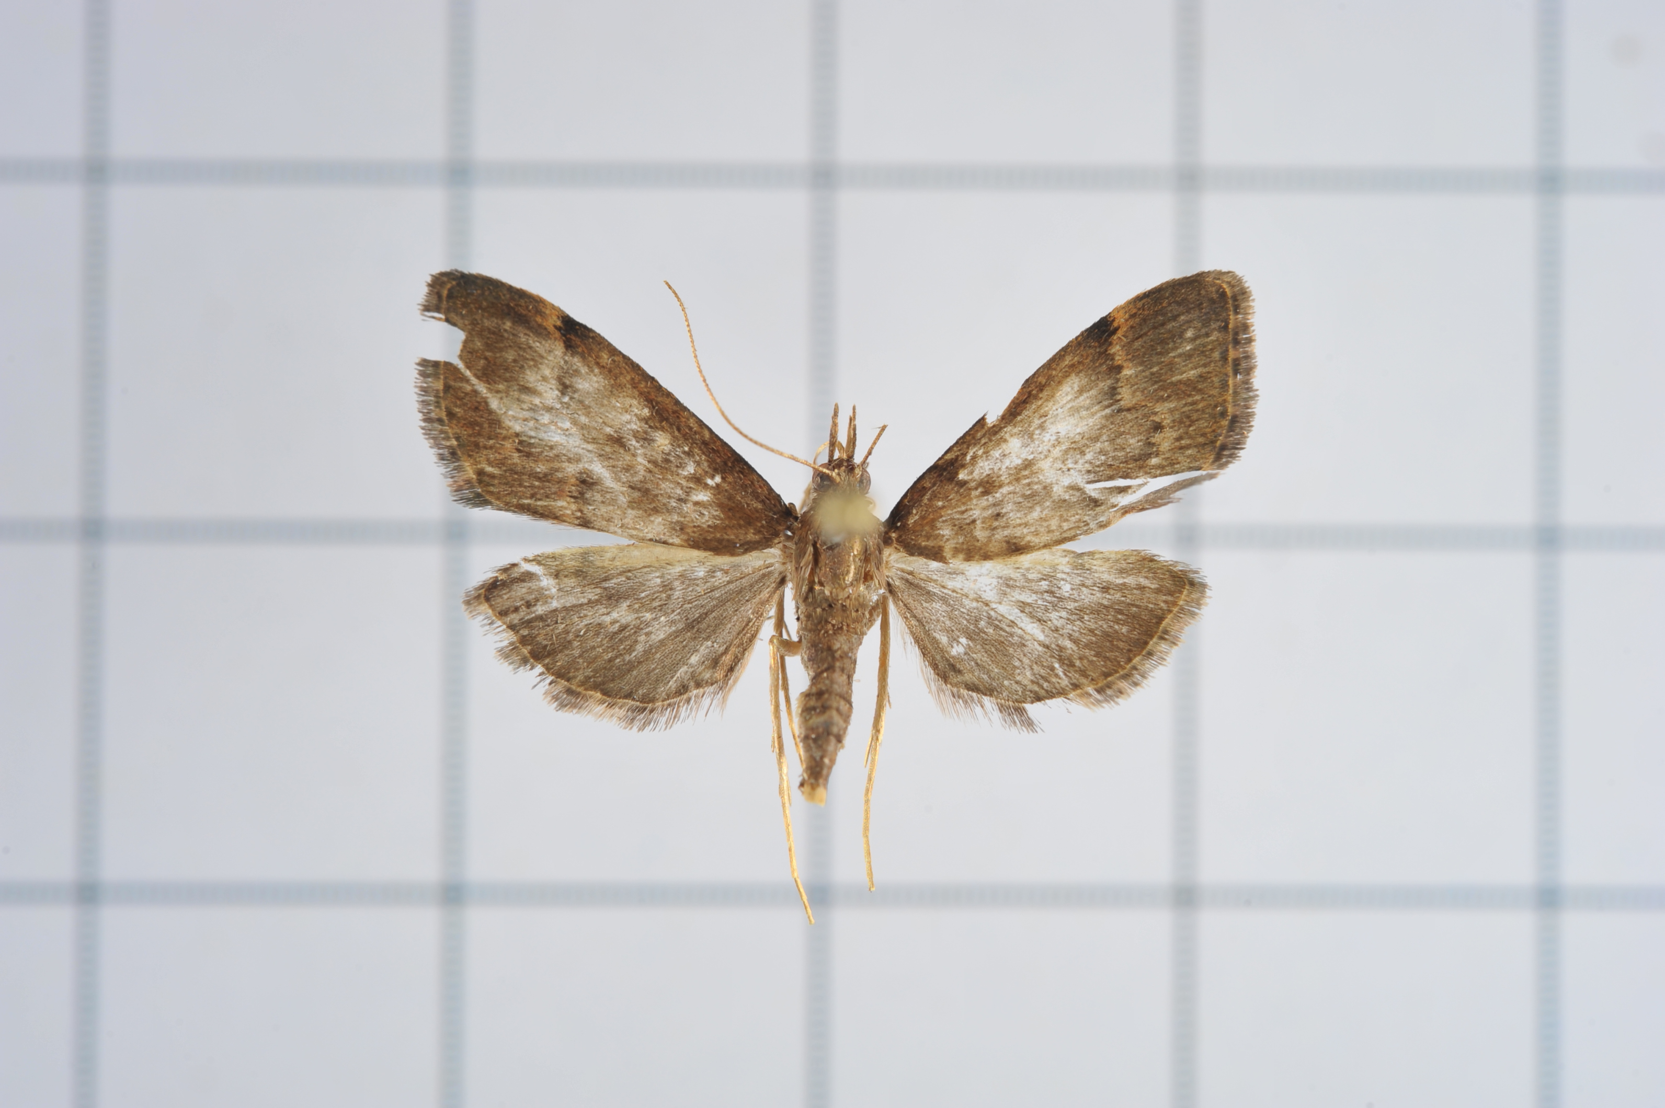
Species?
Camptomastix hisbonalis
